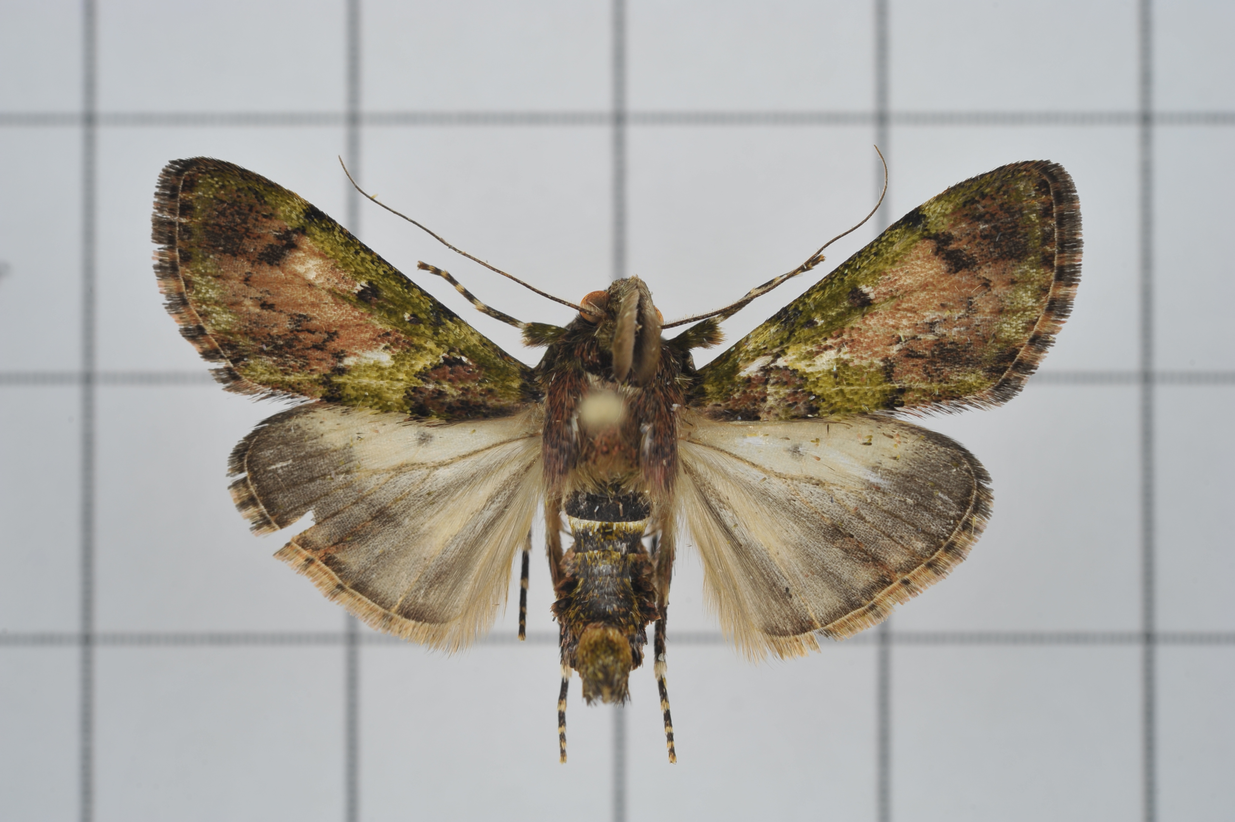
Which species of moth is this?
Teliphasa nubilosa
